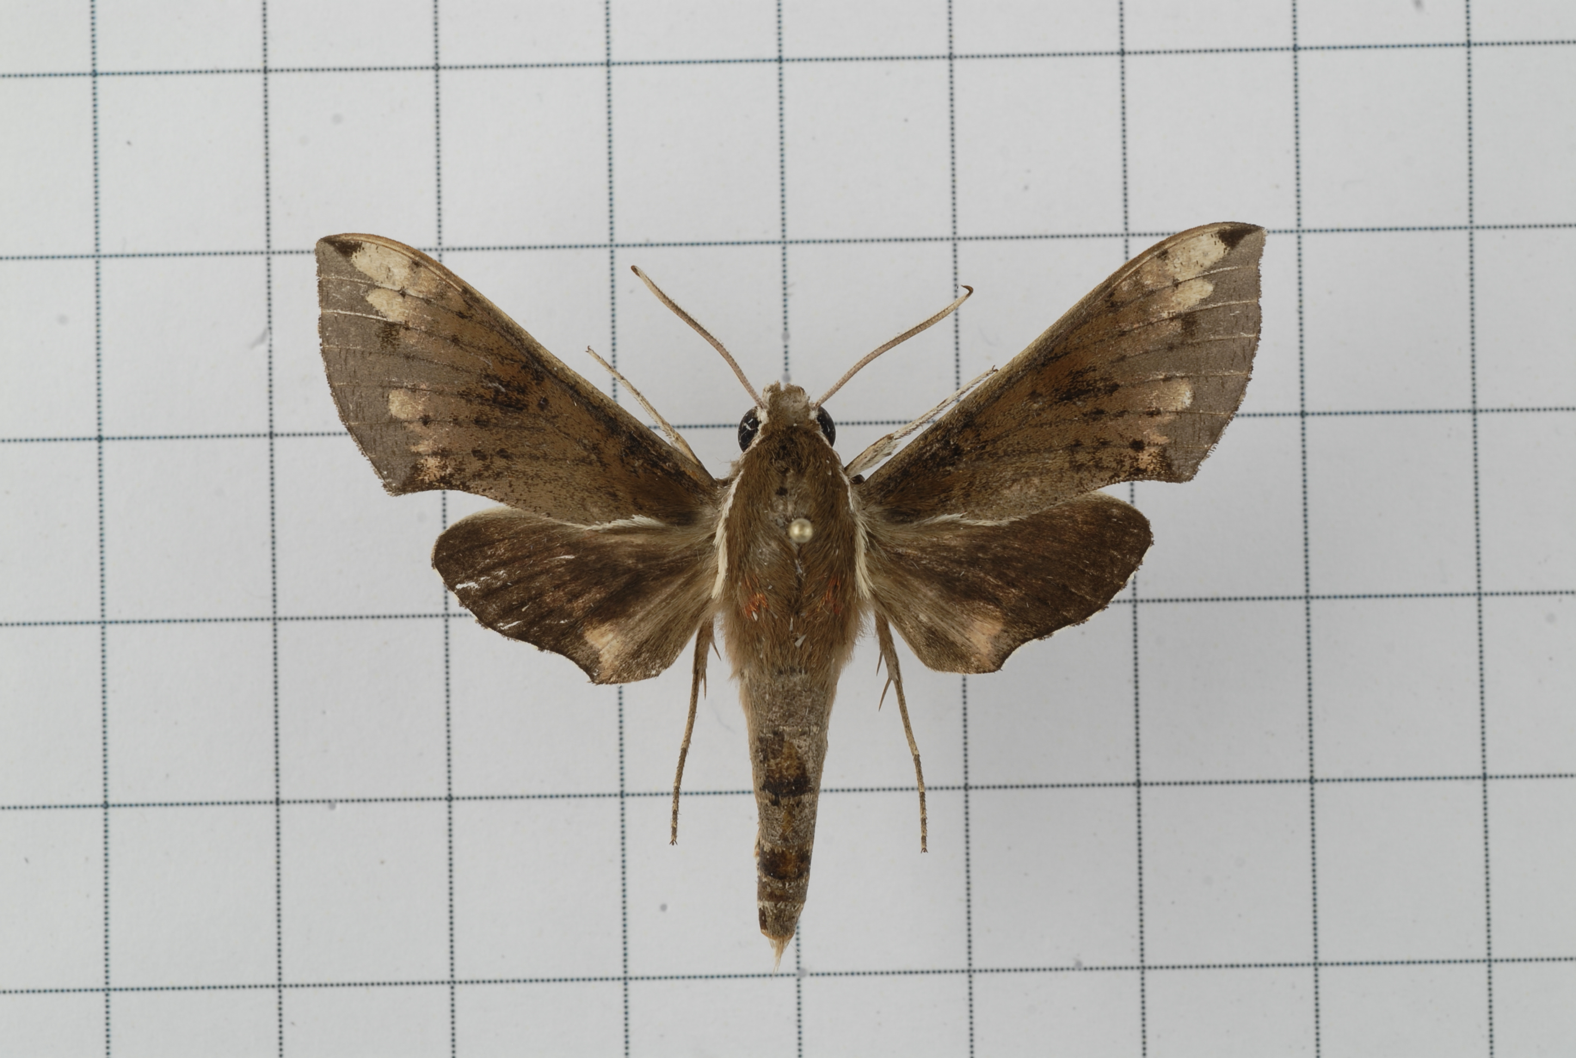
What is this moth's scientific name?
Rhagastis mongoliana
